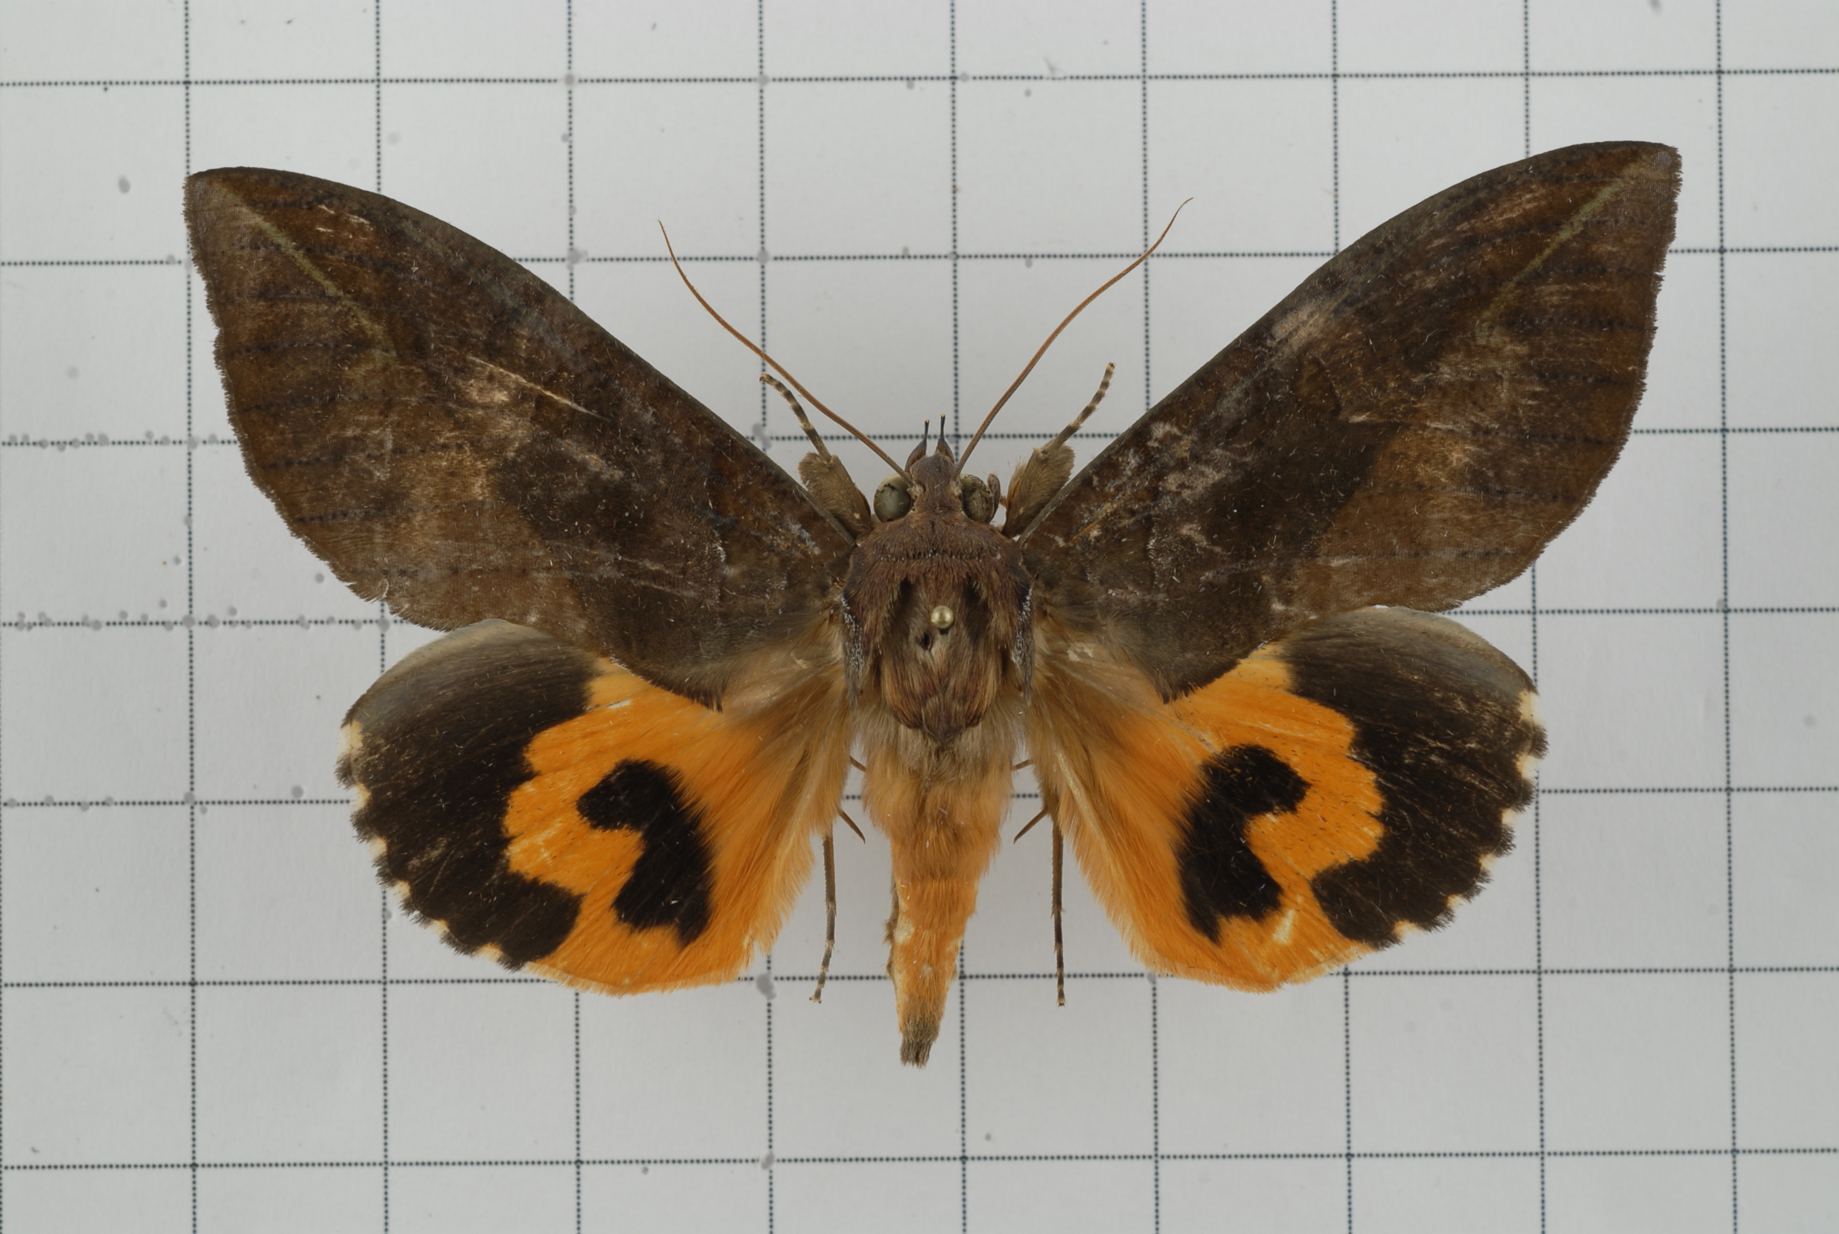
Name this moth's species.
Eudocima phalonia
